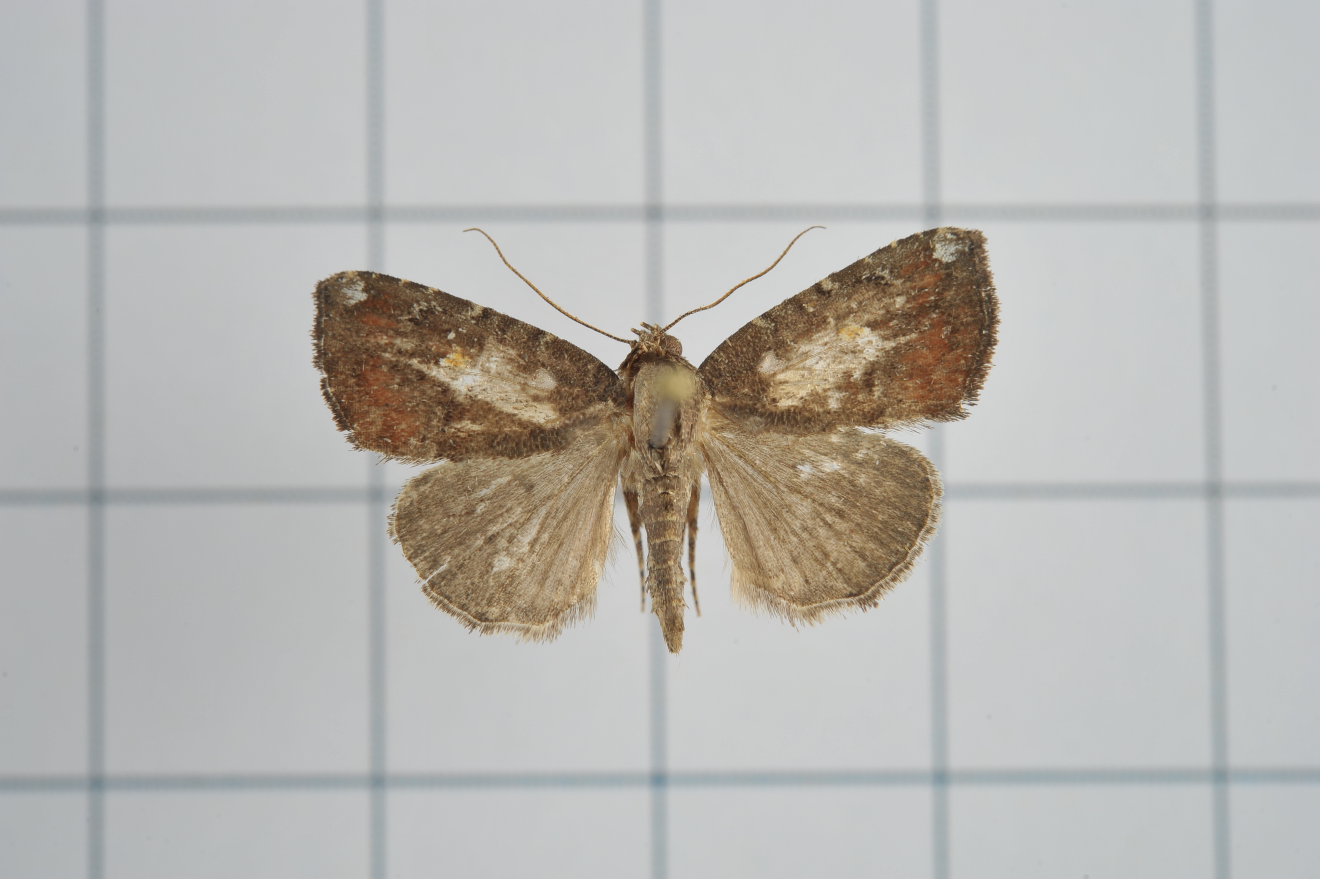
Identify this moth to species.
Amyna stellata
